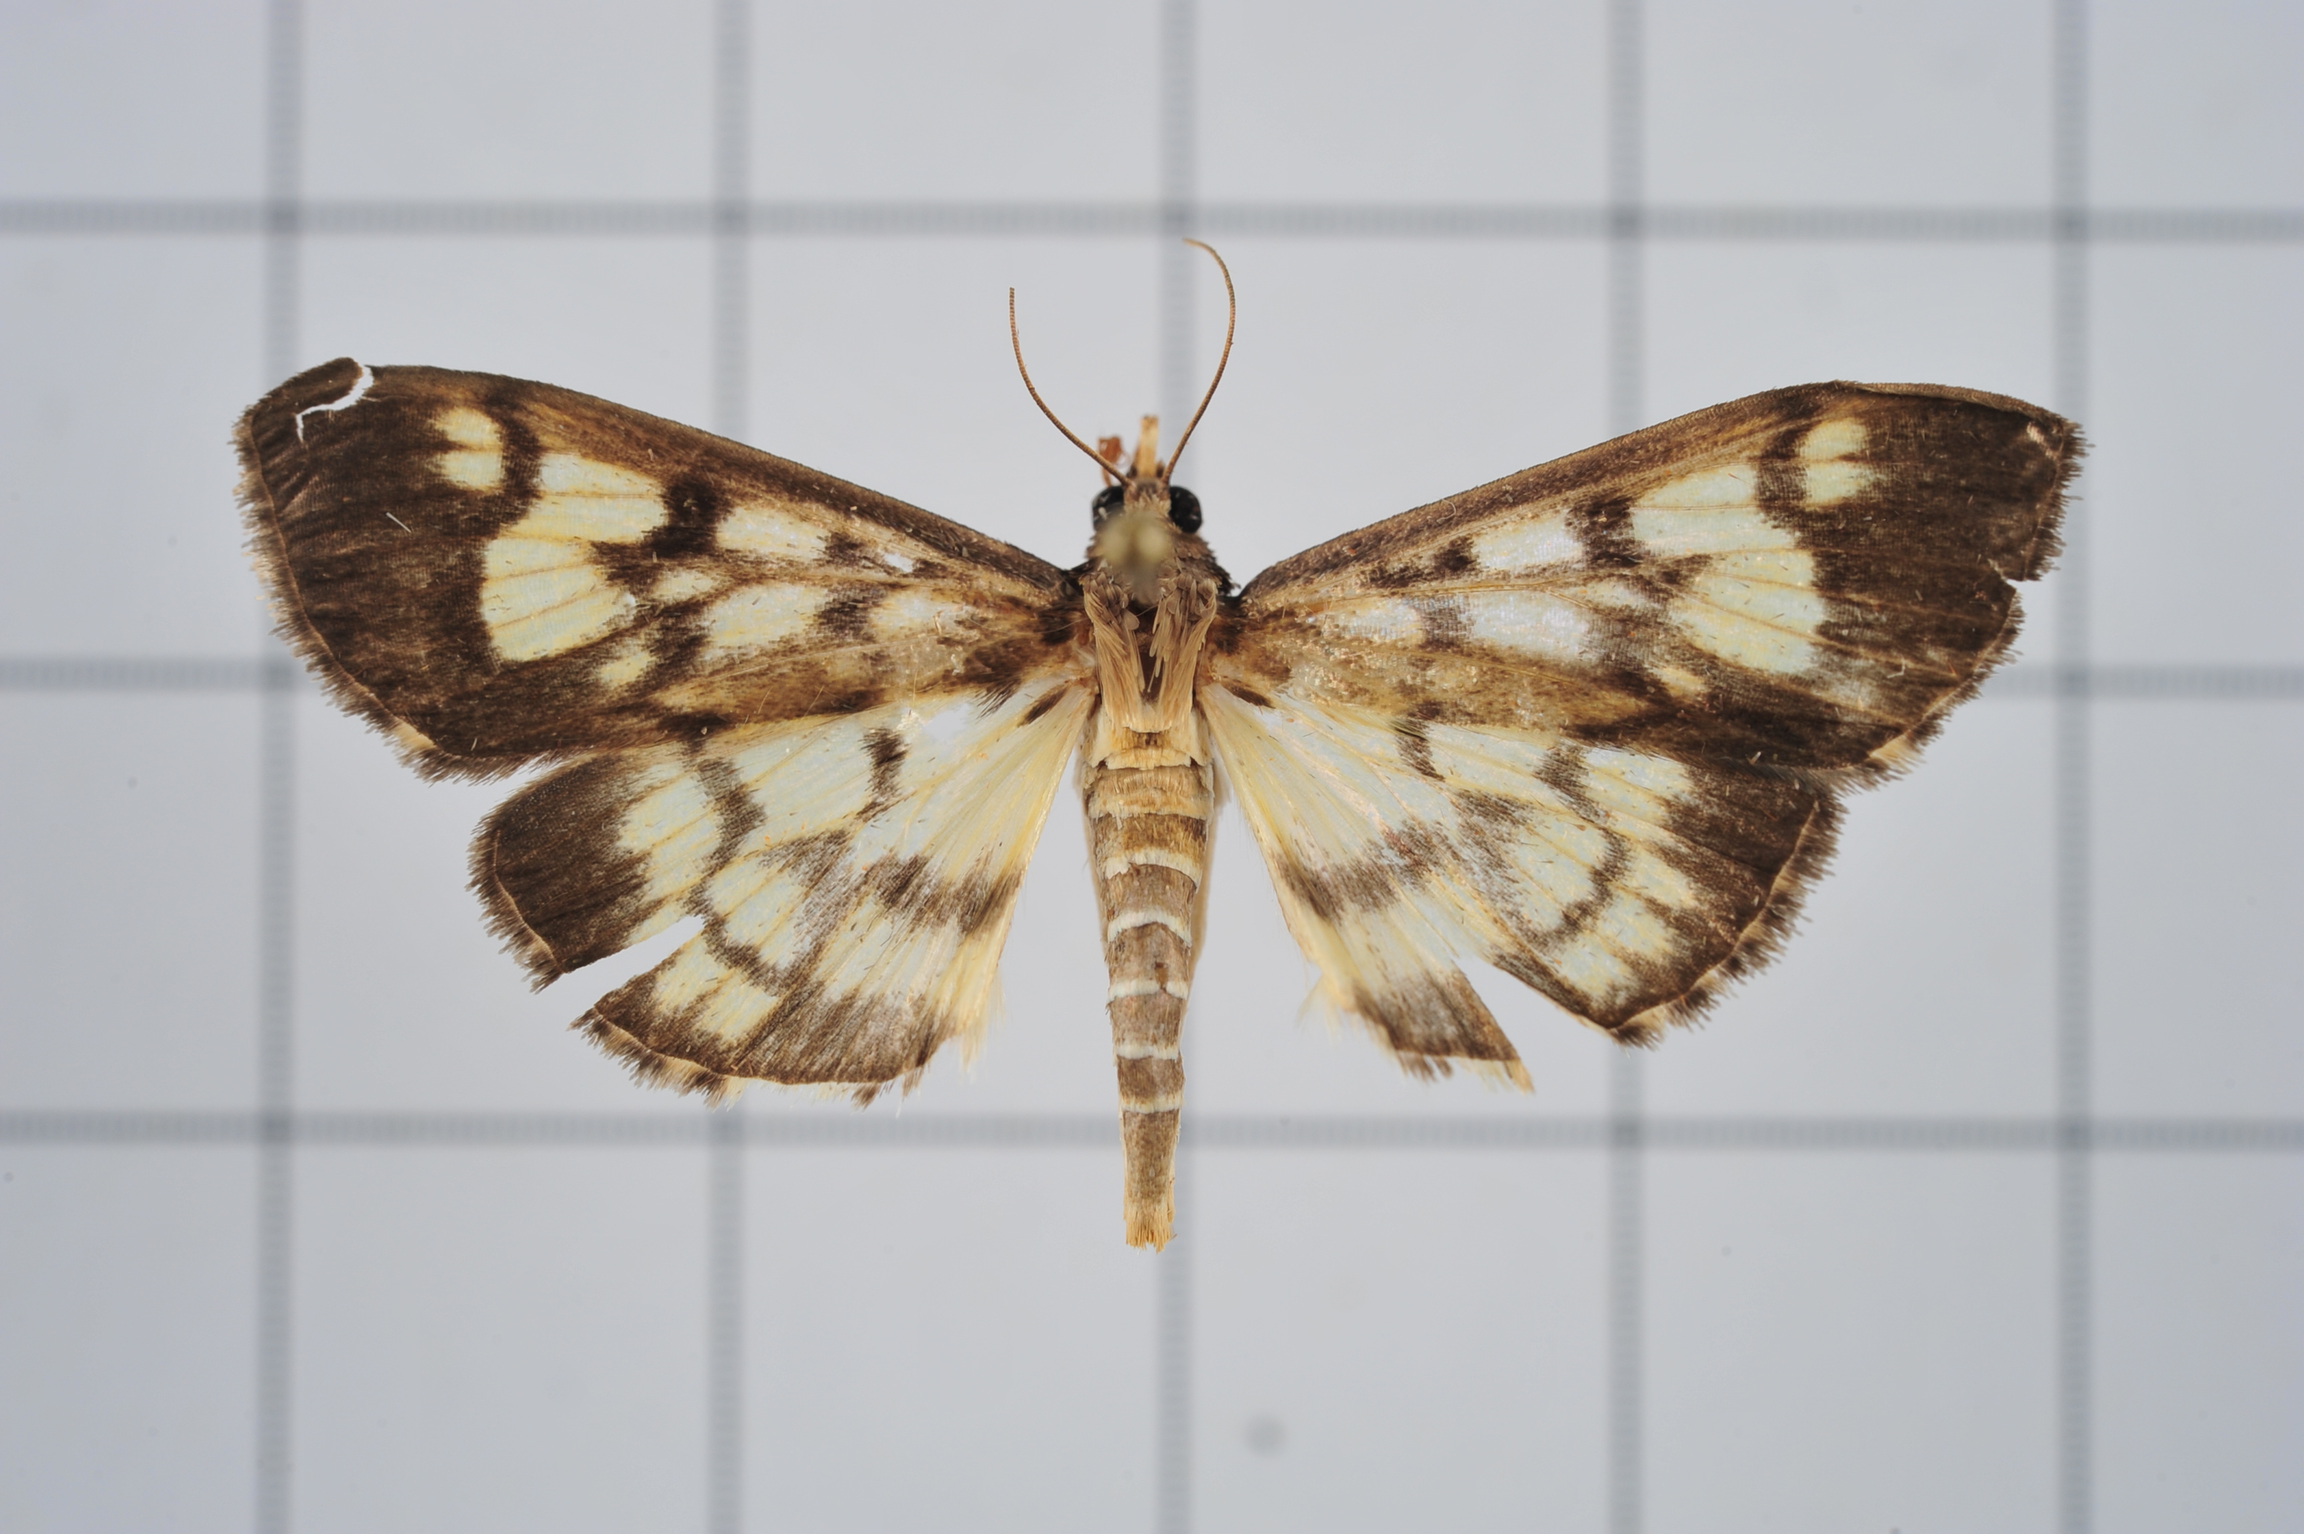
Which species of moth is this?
Syllepte taiwanalis
